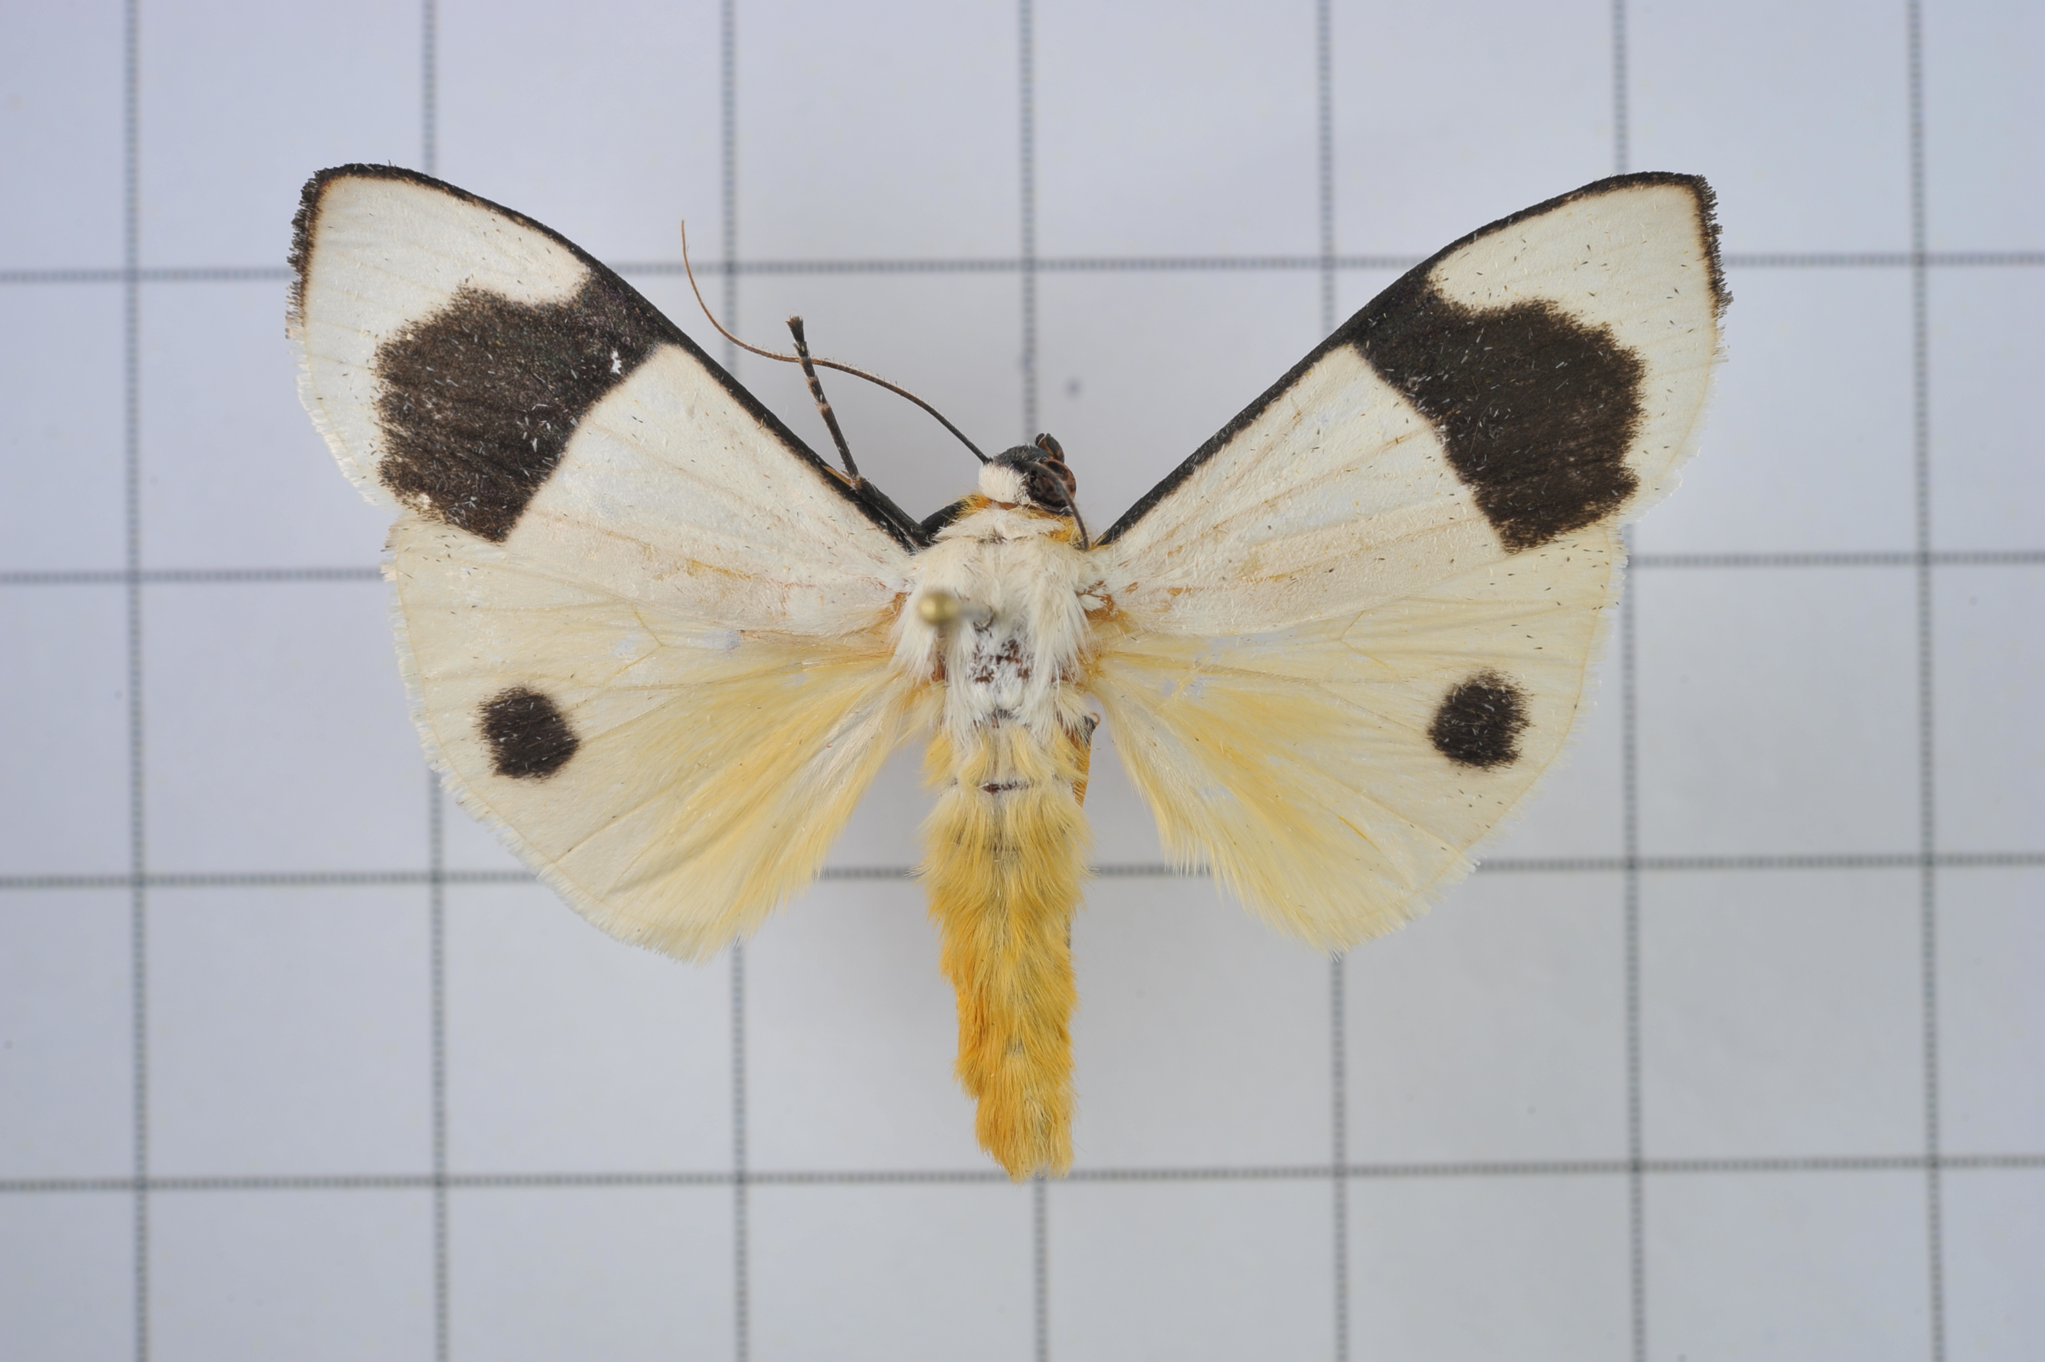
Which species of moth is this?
Vamuna alboluteora
